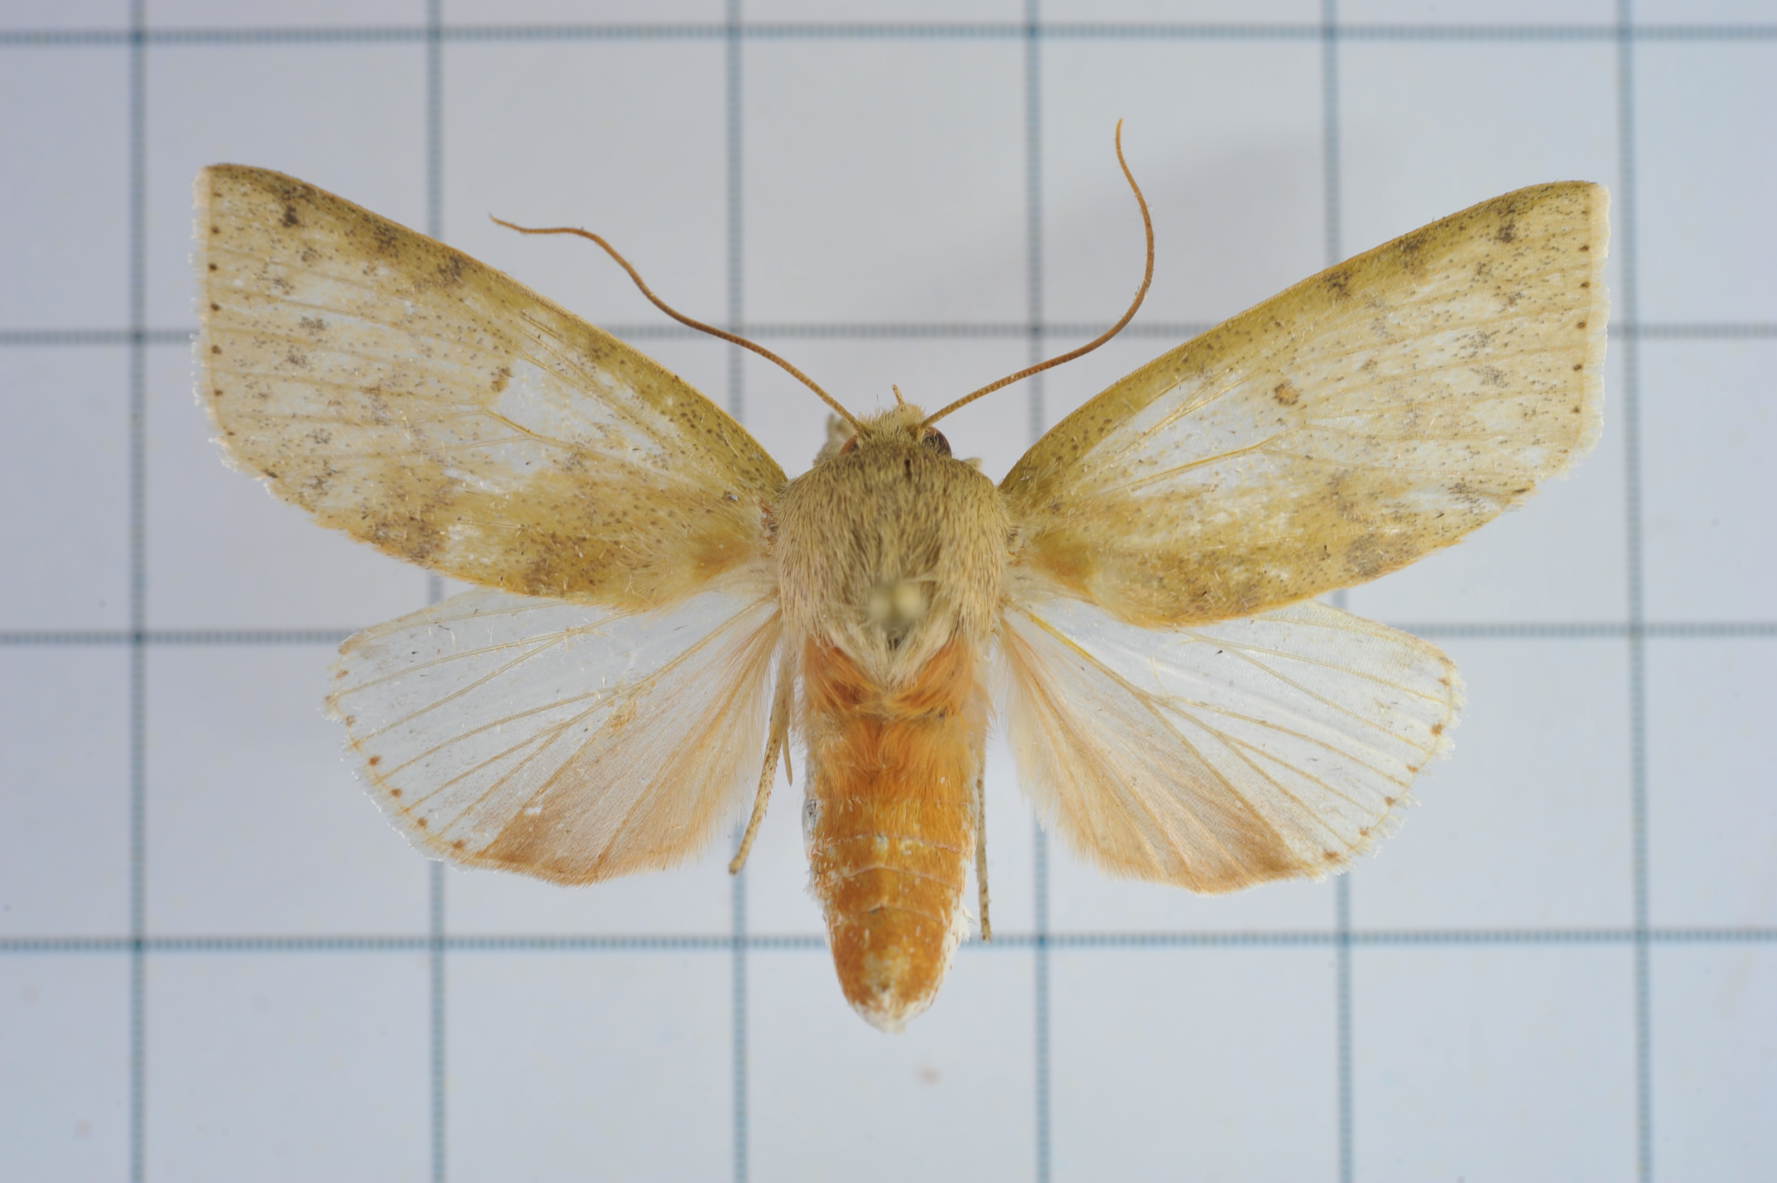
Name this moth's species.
Tympanistes fusimargo
